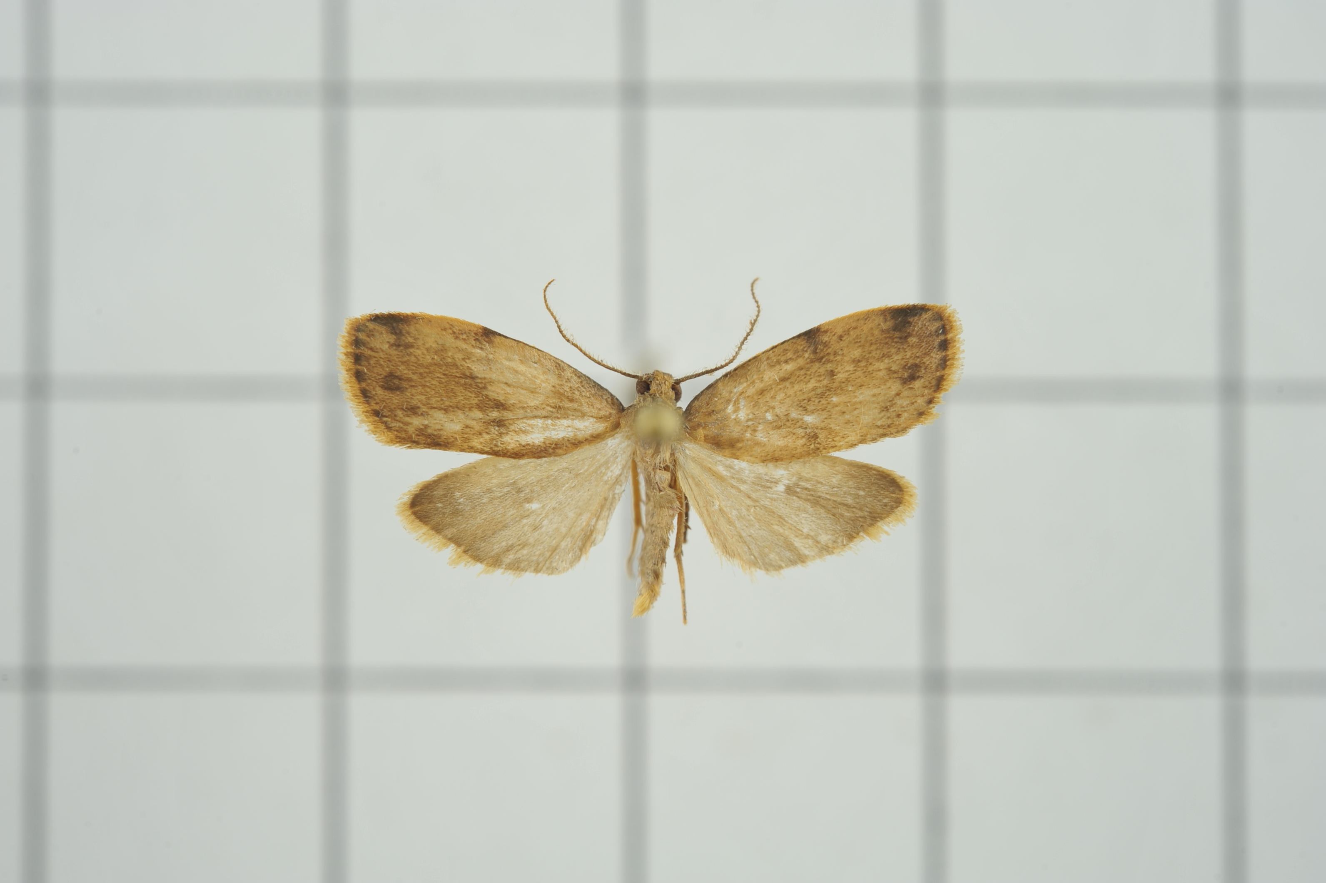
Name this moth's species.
Mithuna wilemani
